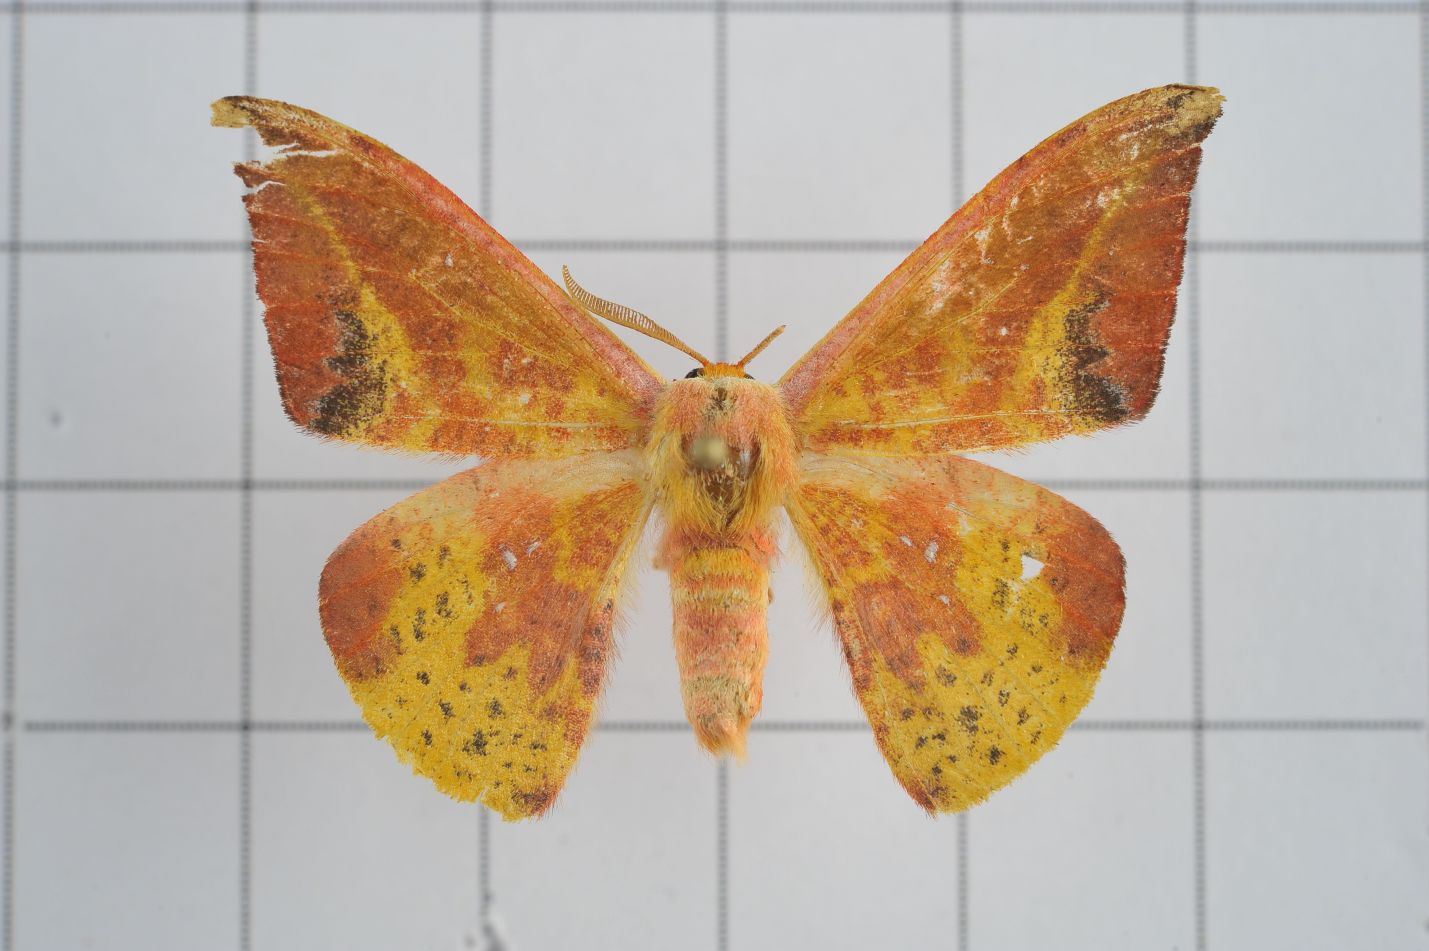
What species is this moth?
Oreta fuscopurpurea
